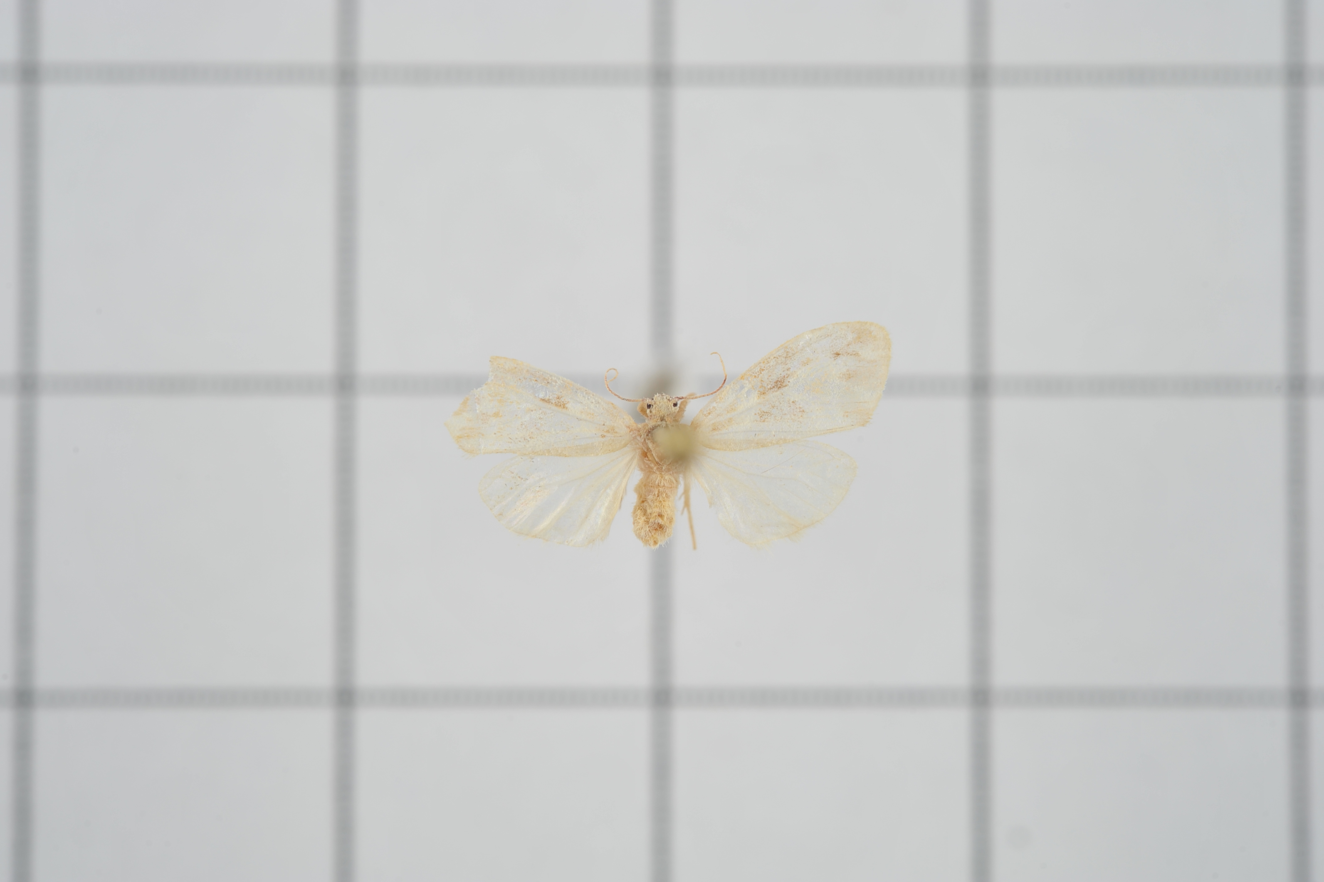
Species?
Nudaria diaphanella
